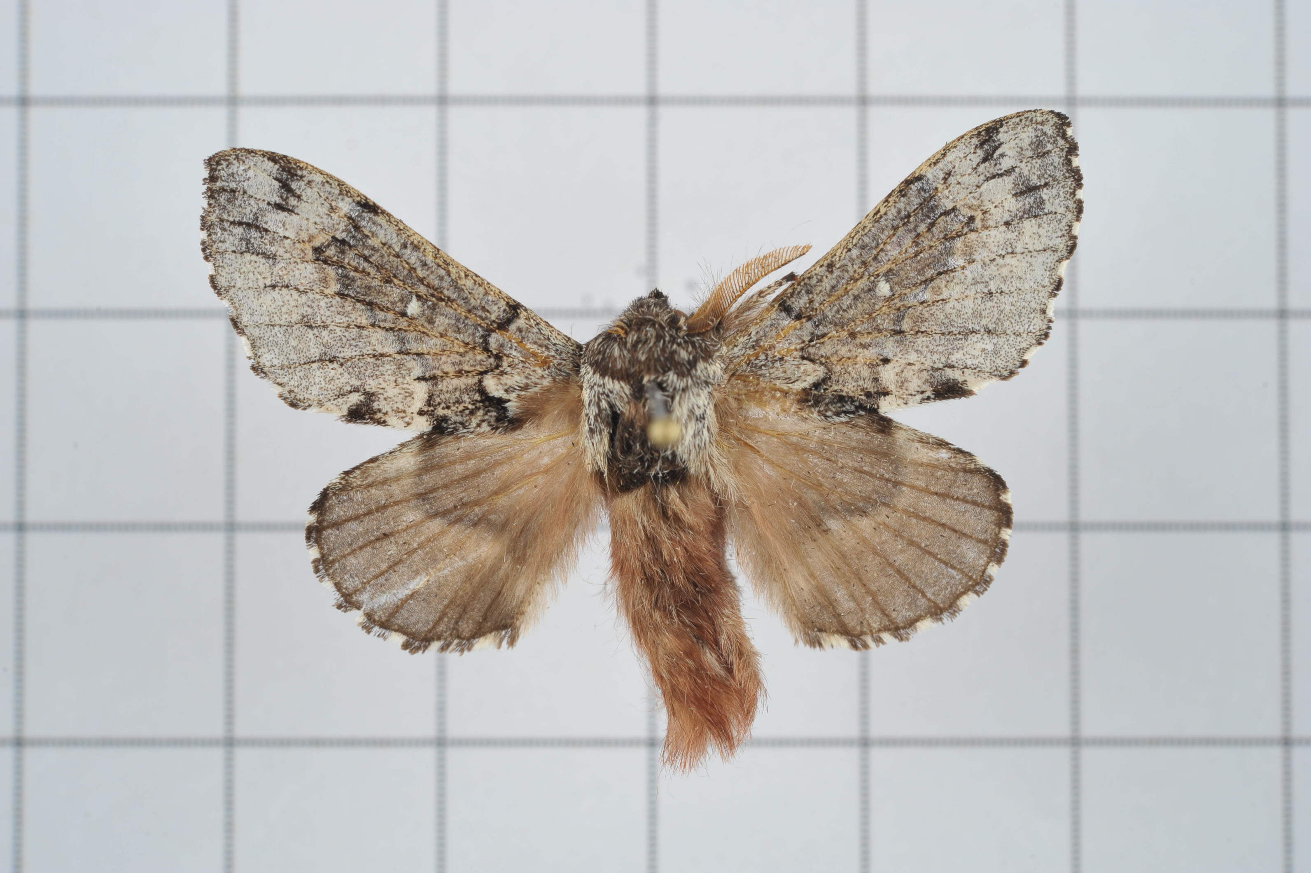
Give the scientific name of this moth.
Cosmotriche discitincta discitincta
